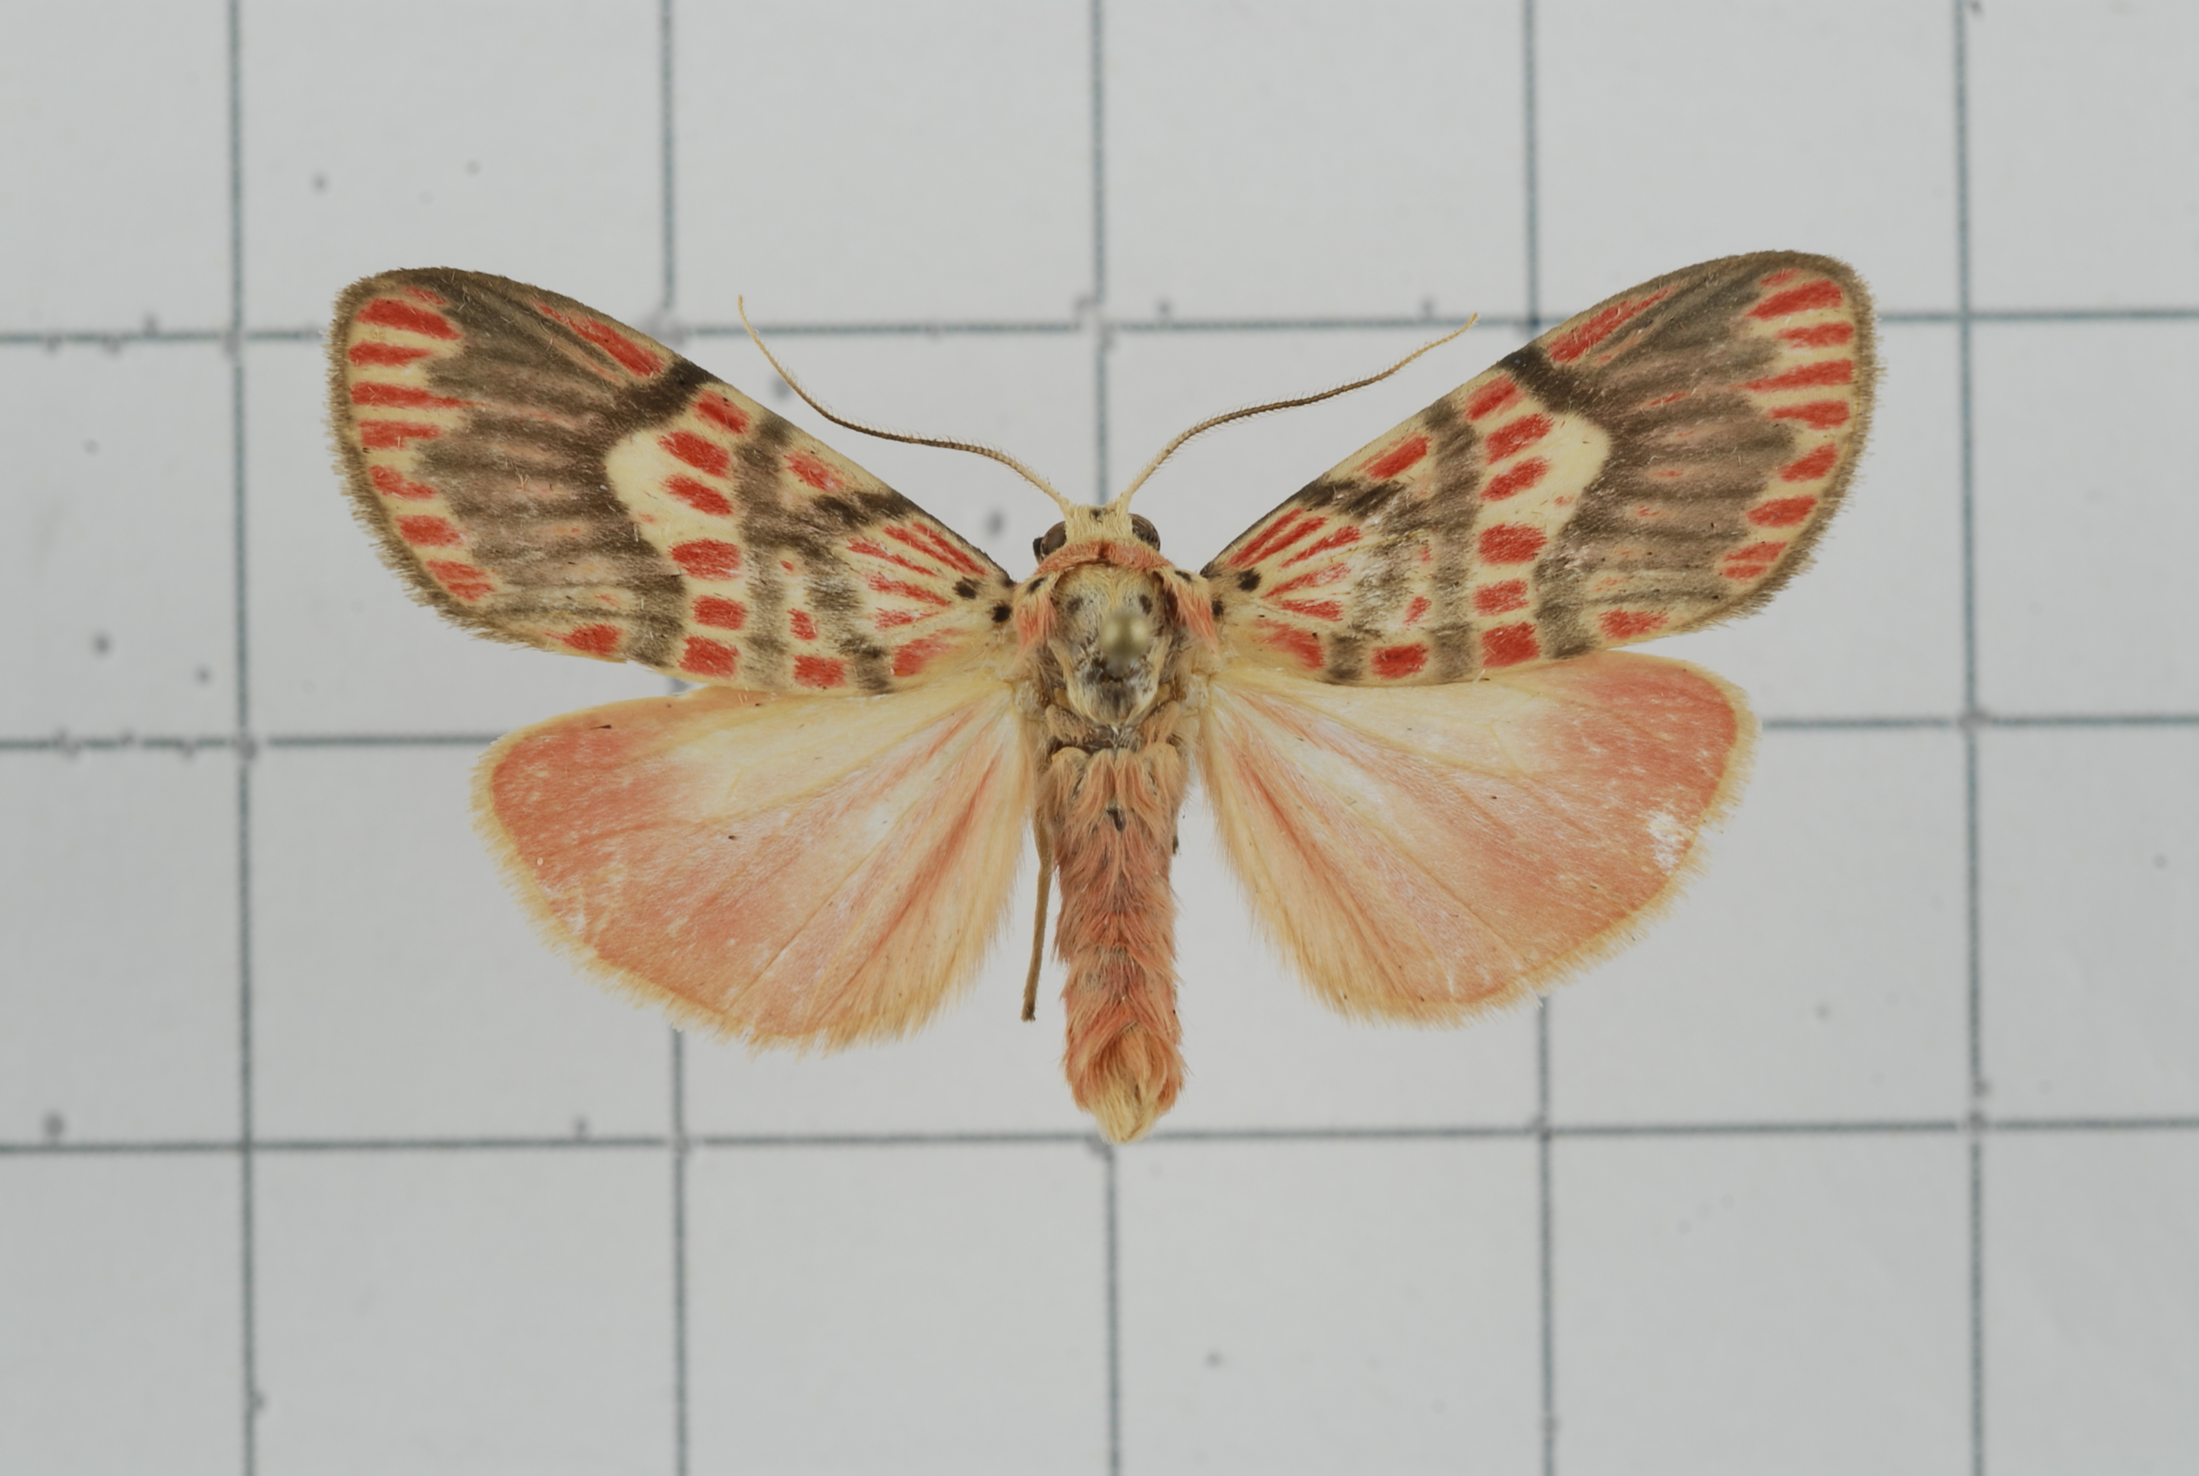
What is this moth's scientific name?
Barsine fuscozonata
